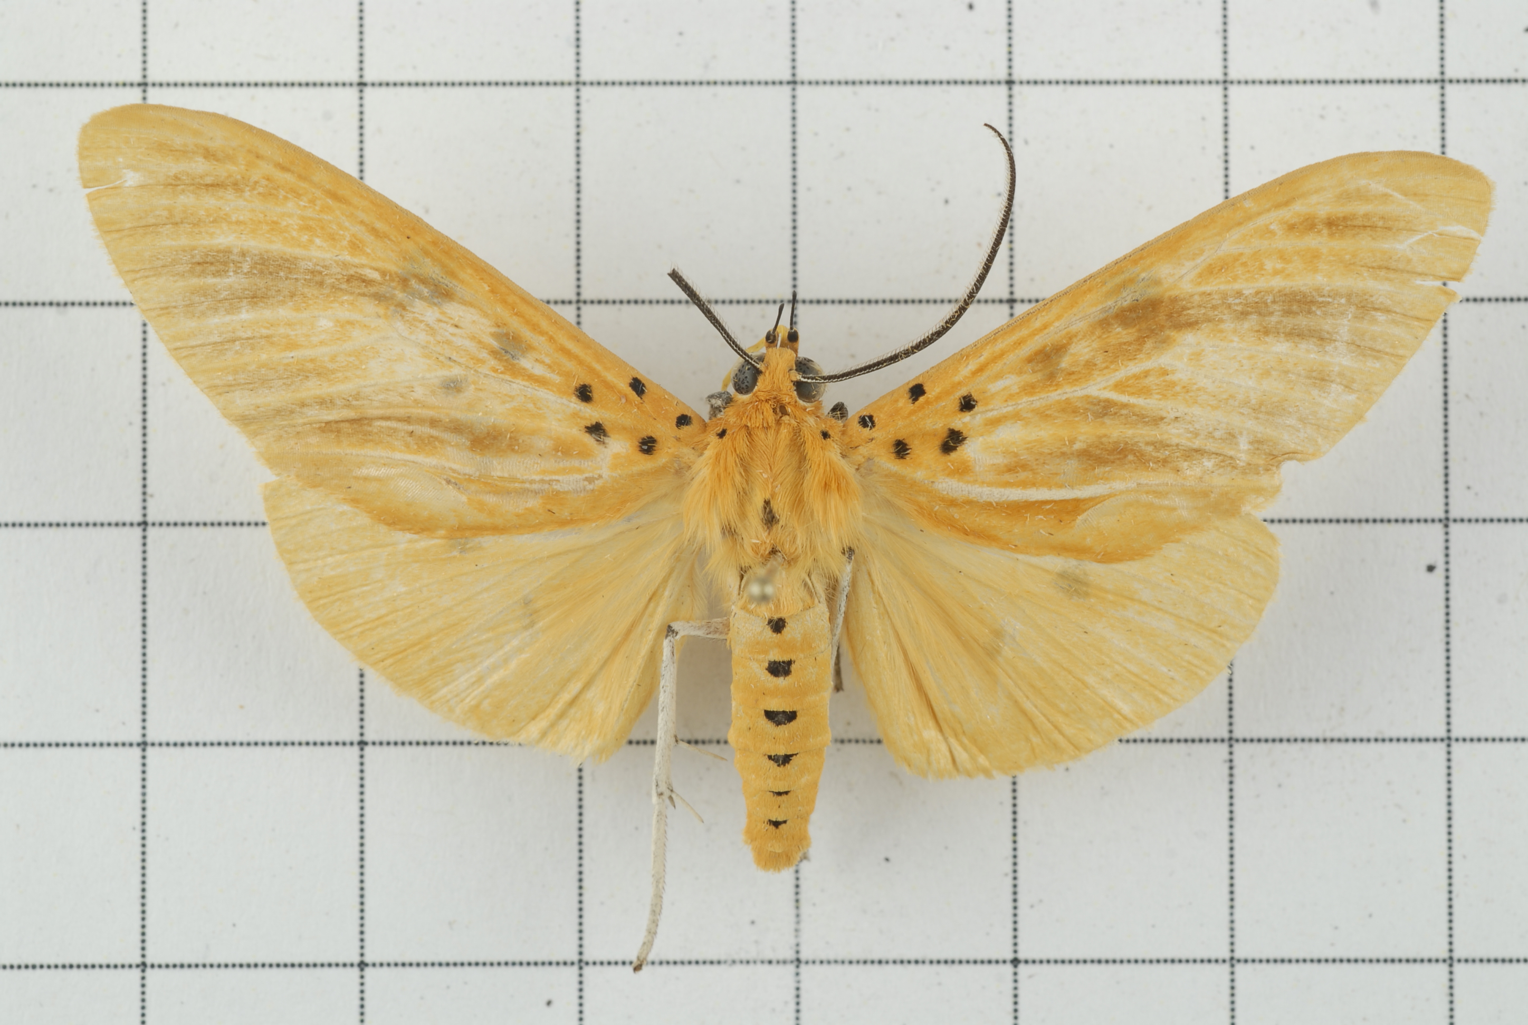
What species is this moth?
Asota egens confinis
